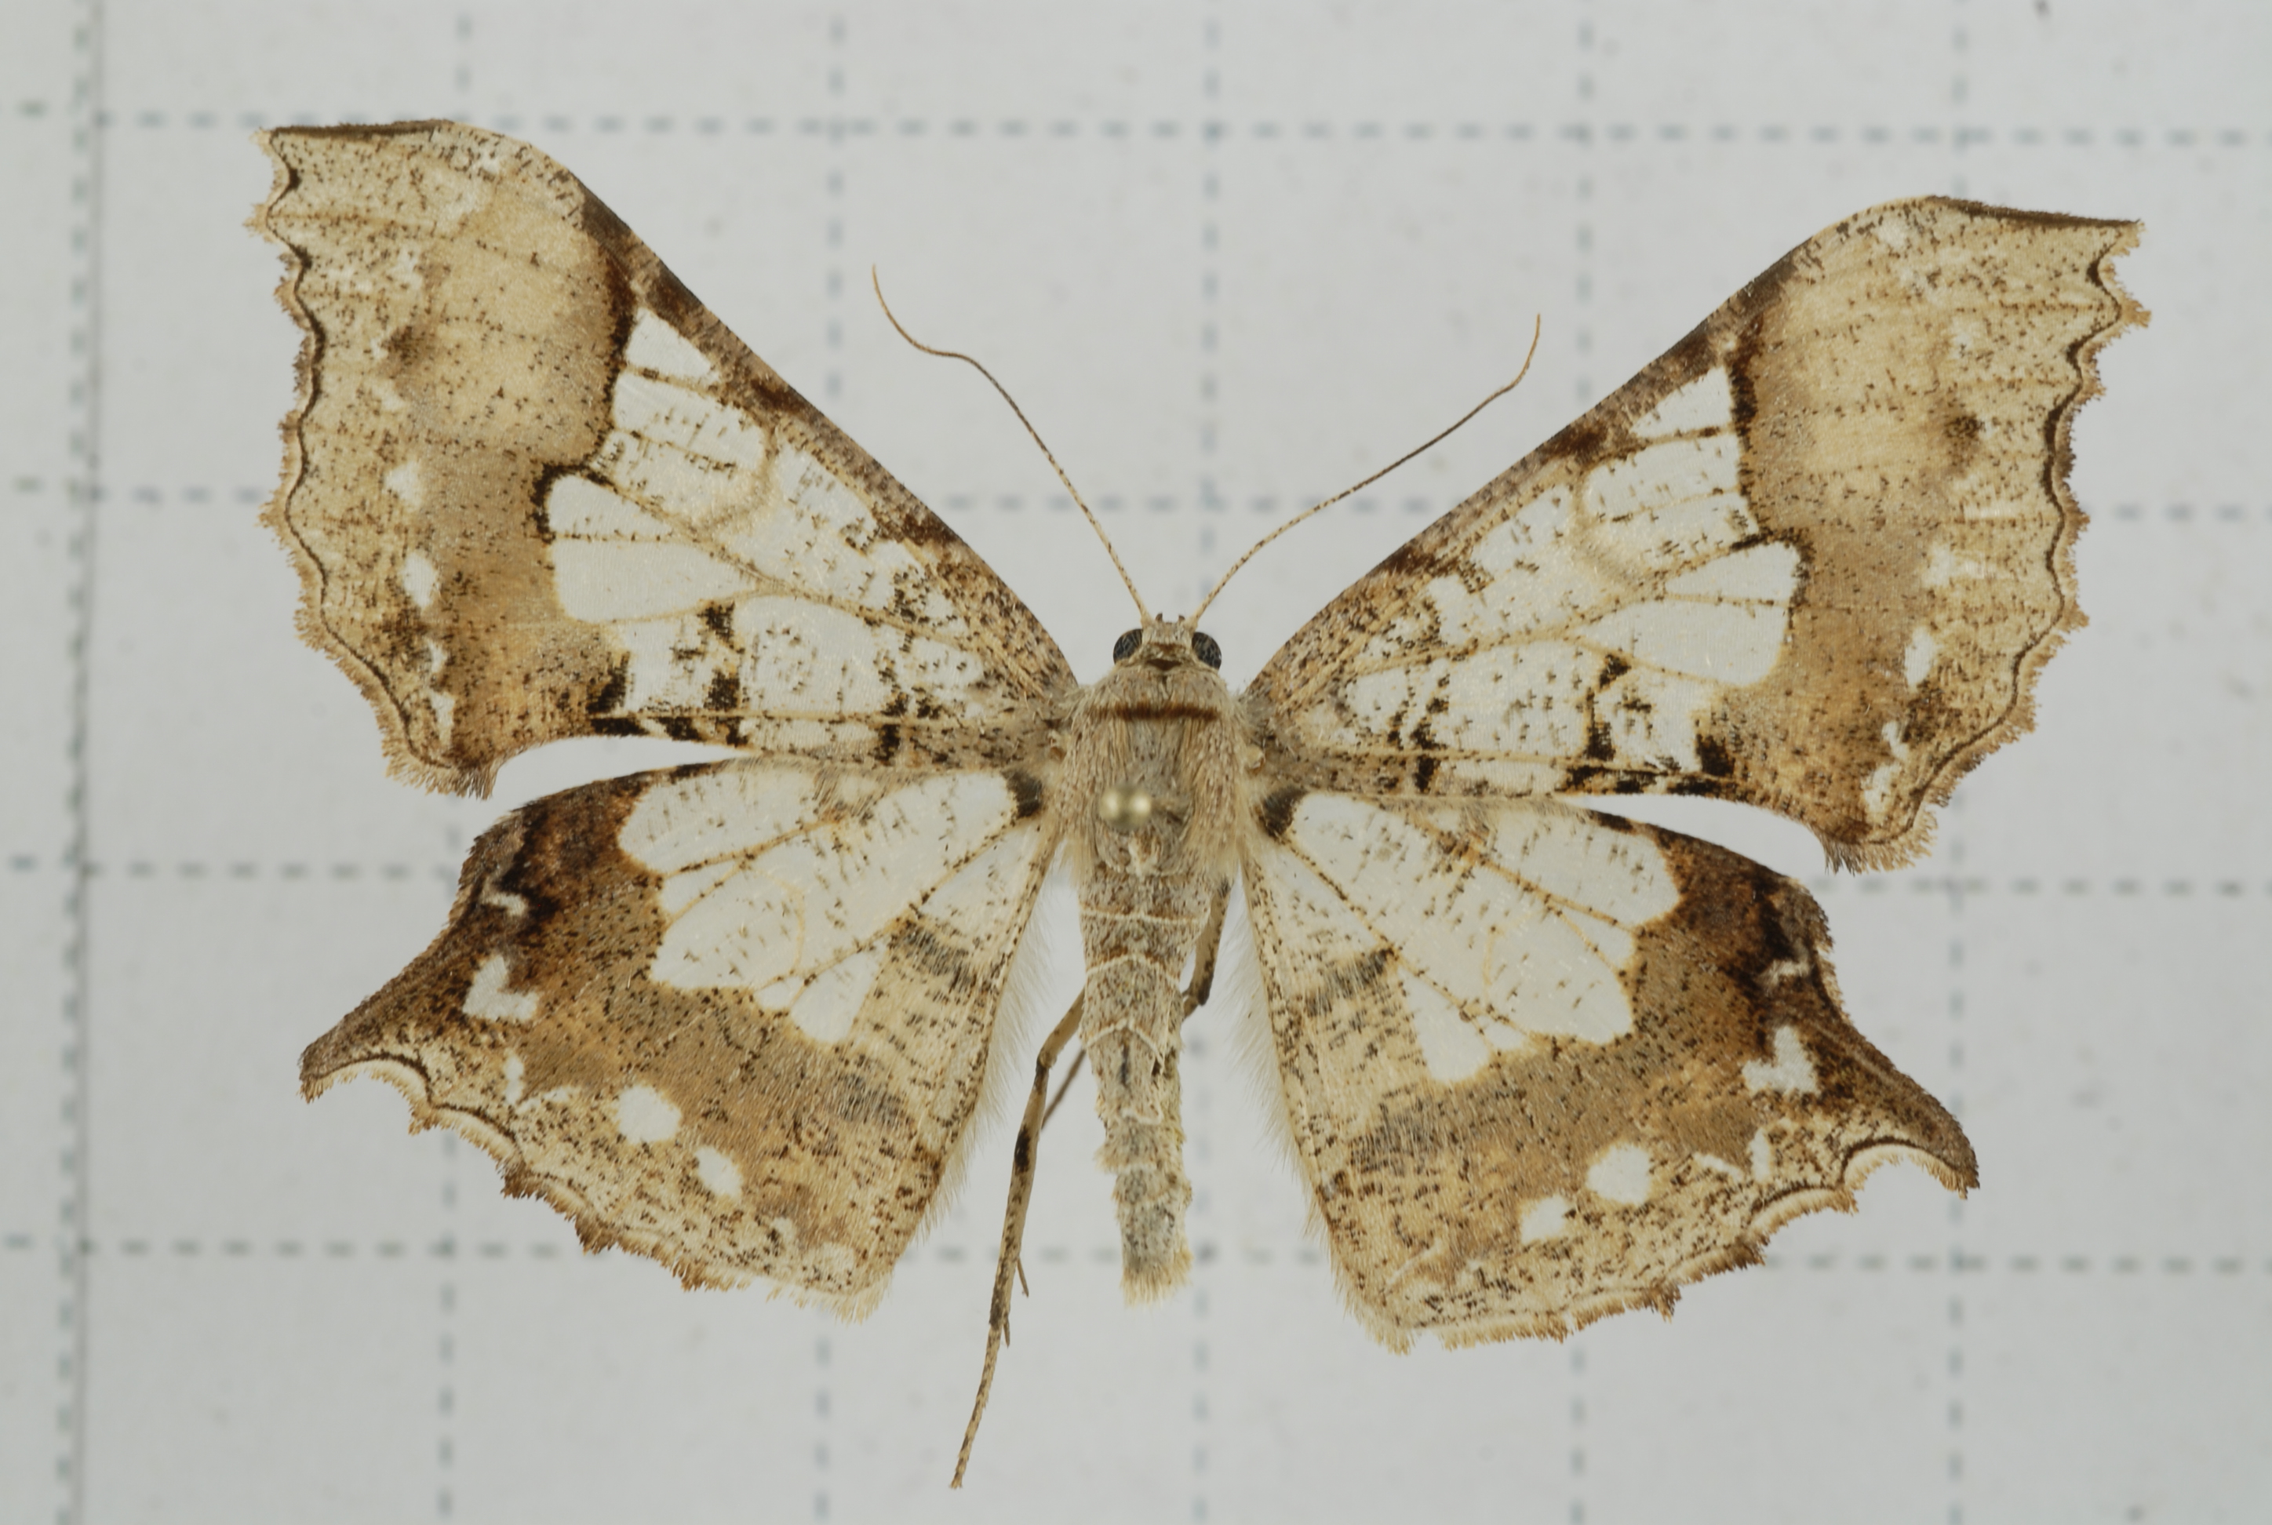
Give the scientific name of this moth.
Krananda semihyalina
